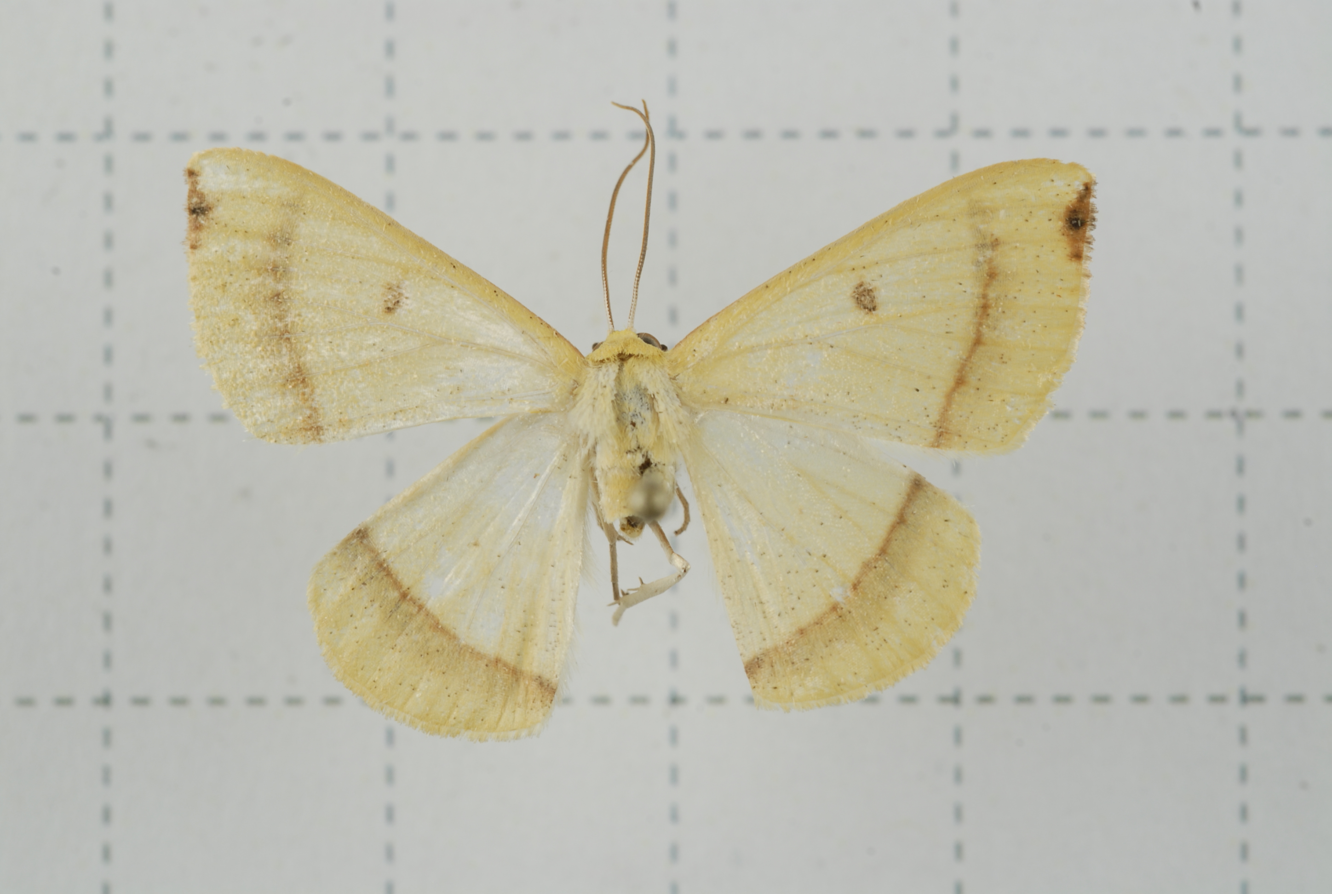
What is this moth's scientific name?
Eilicrinia flava
